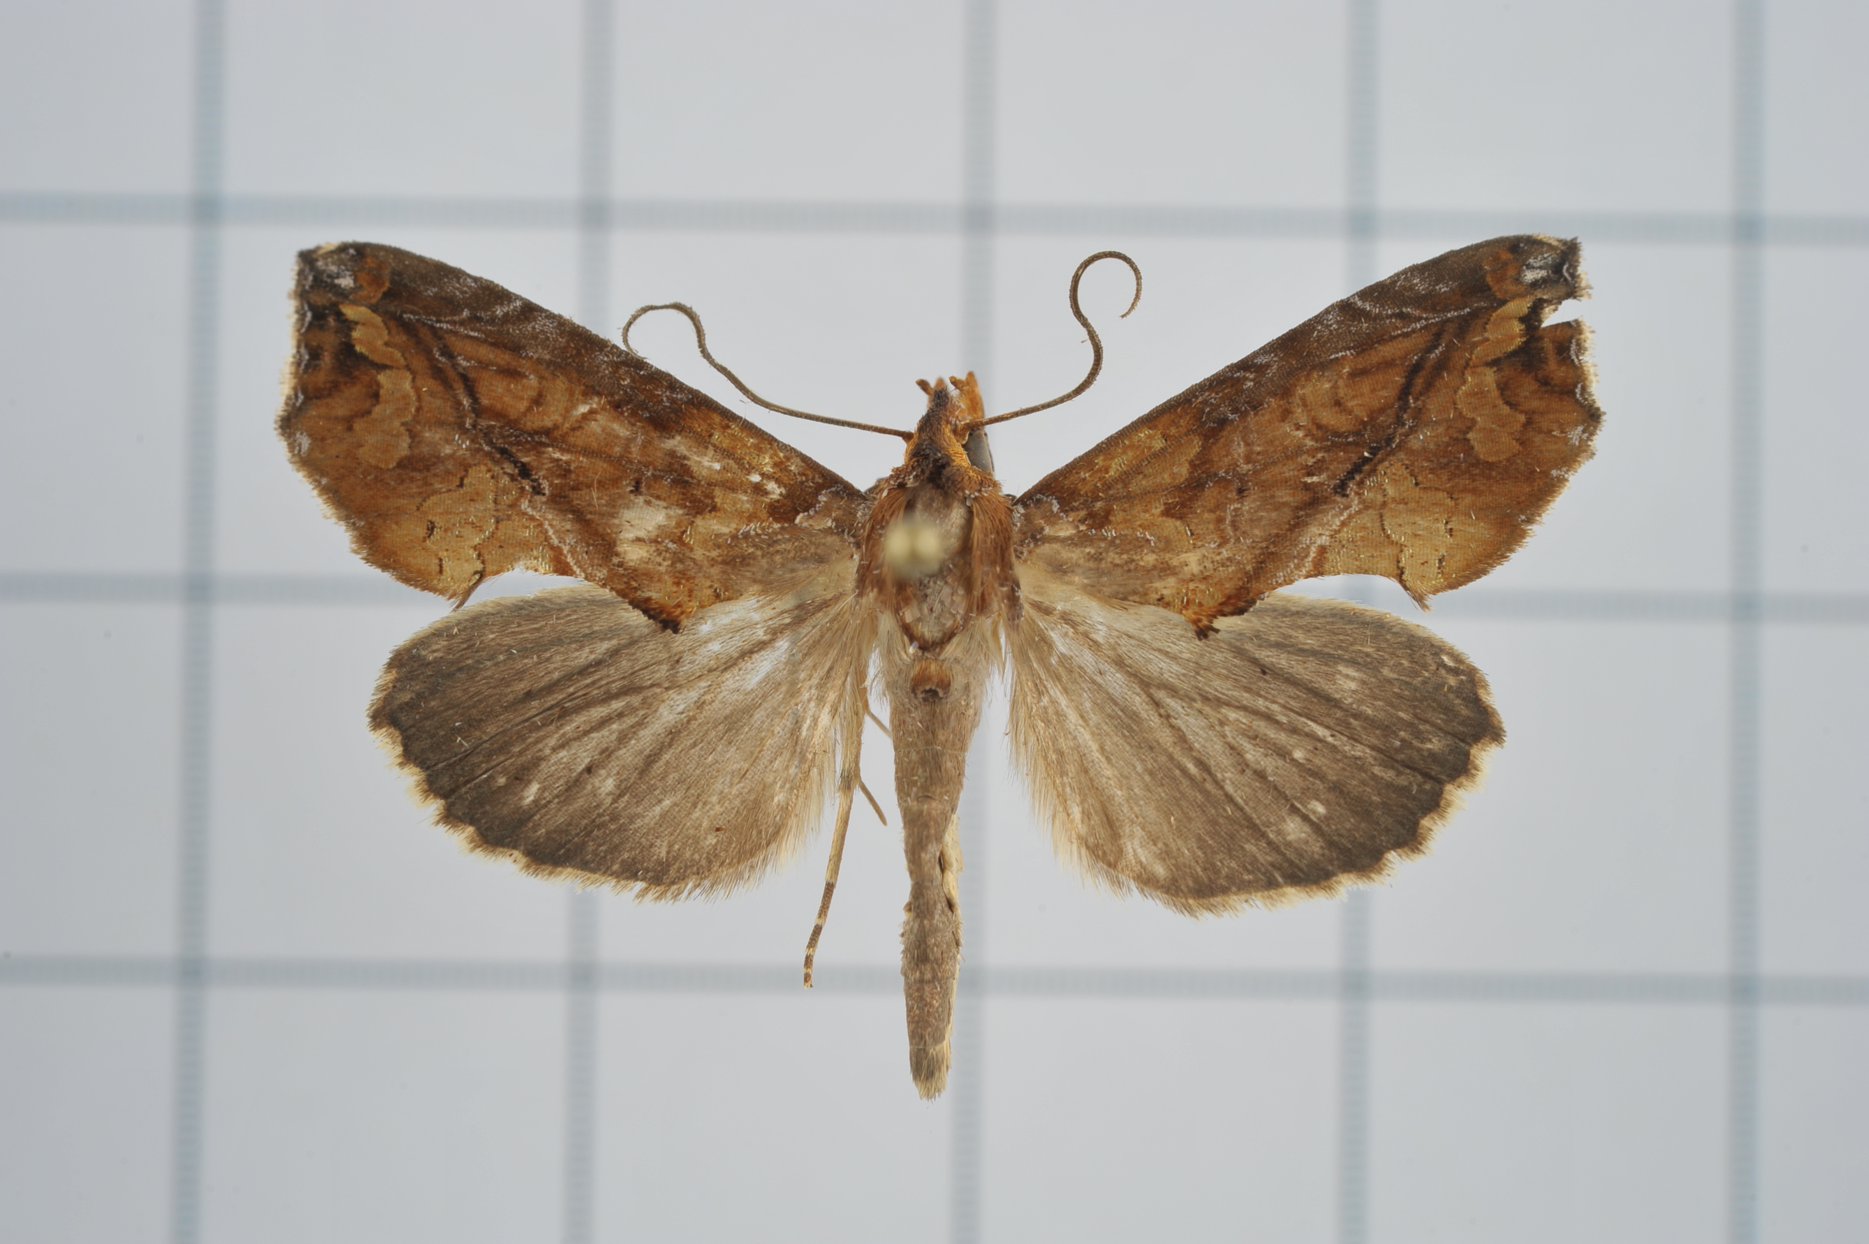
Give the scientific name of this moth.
Plusiodonta coelonota
